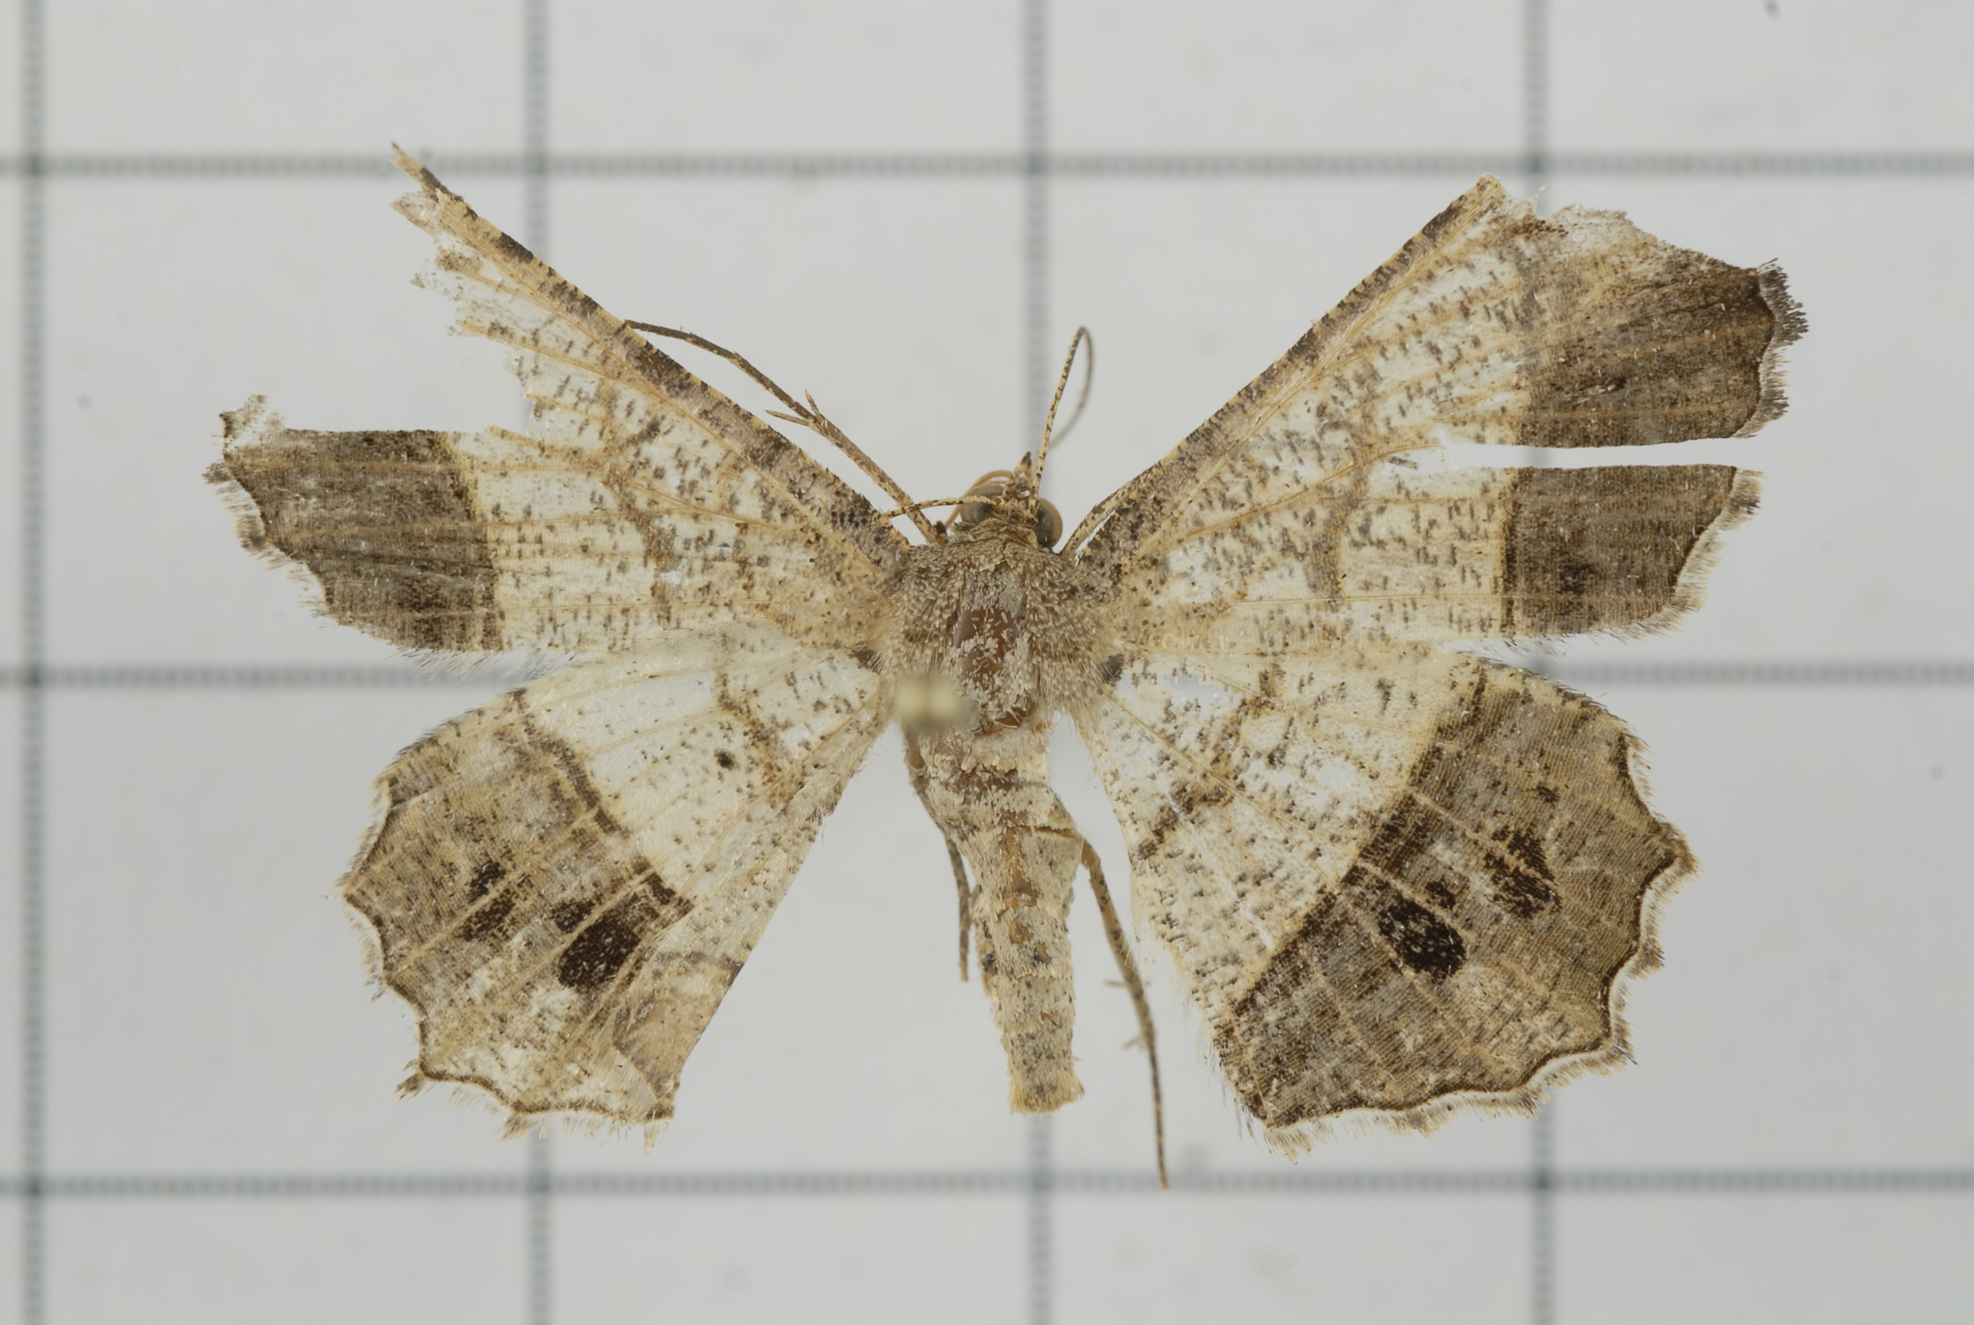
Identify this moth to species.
Chiasmia intermediaria
